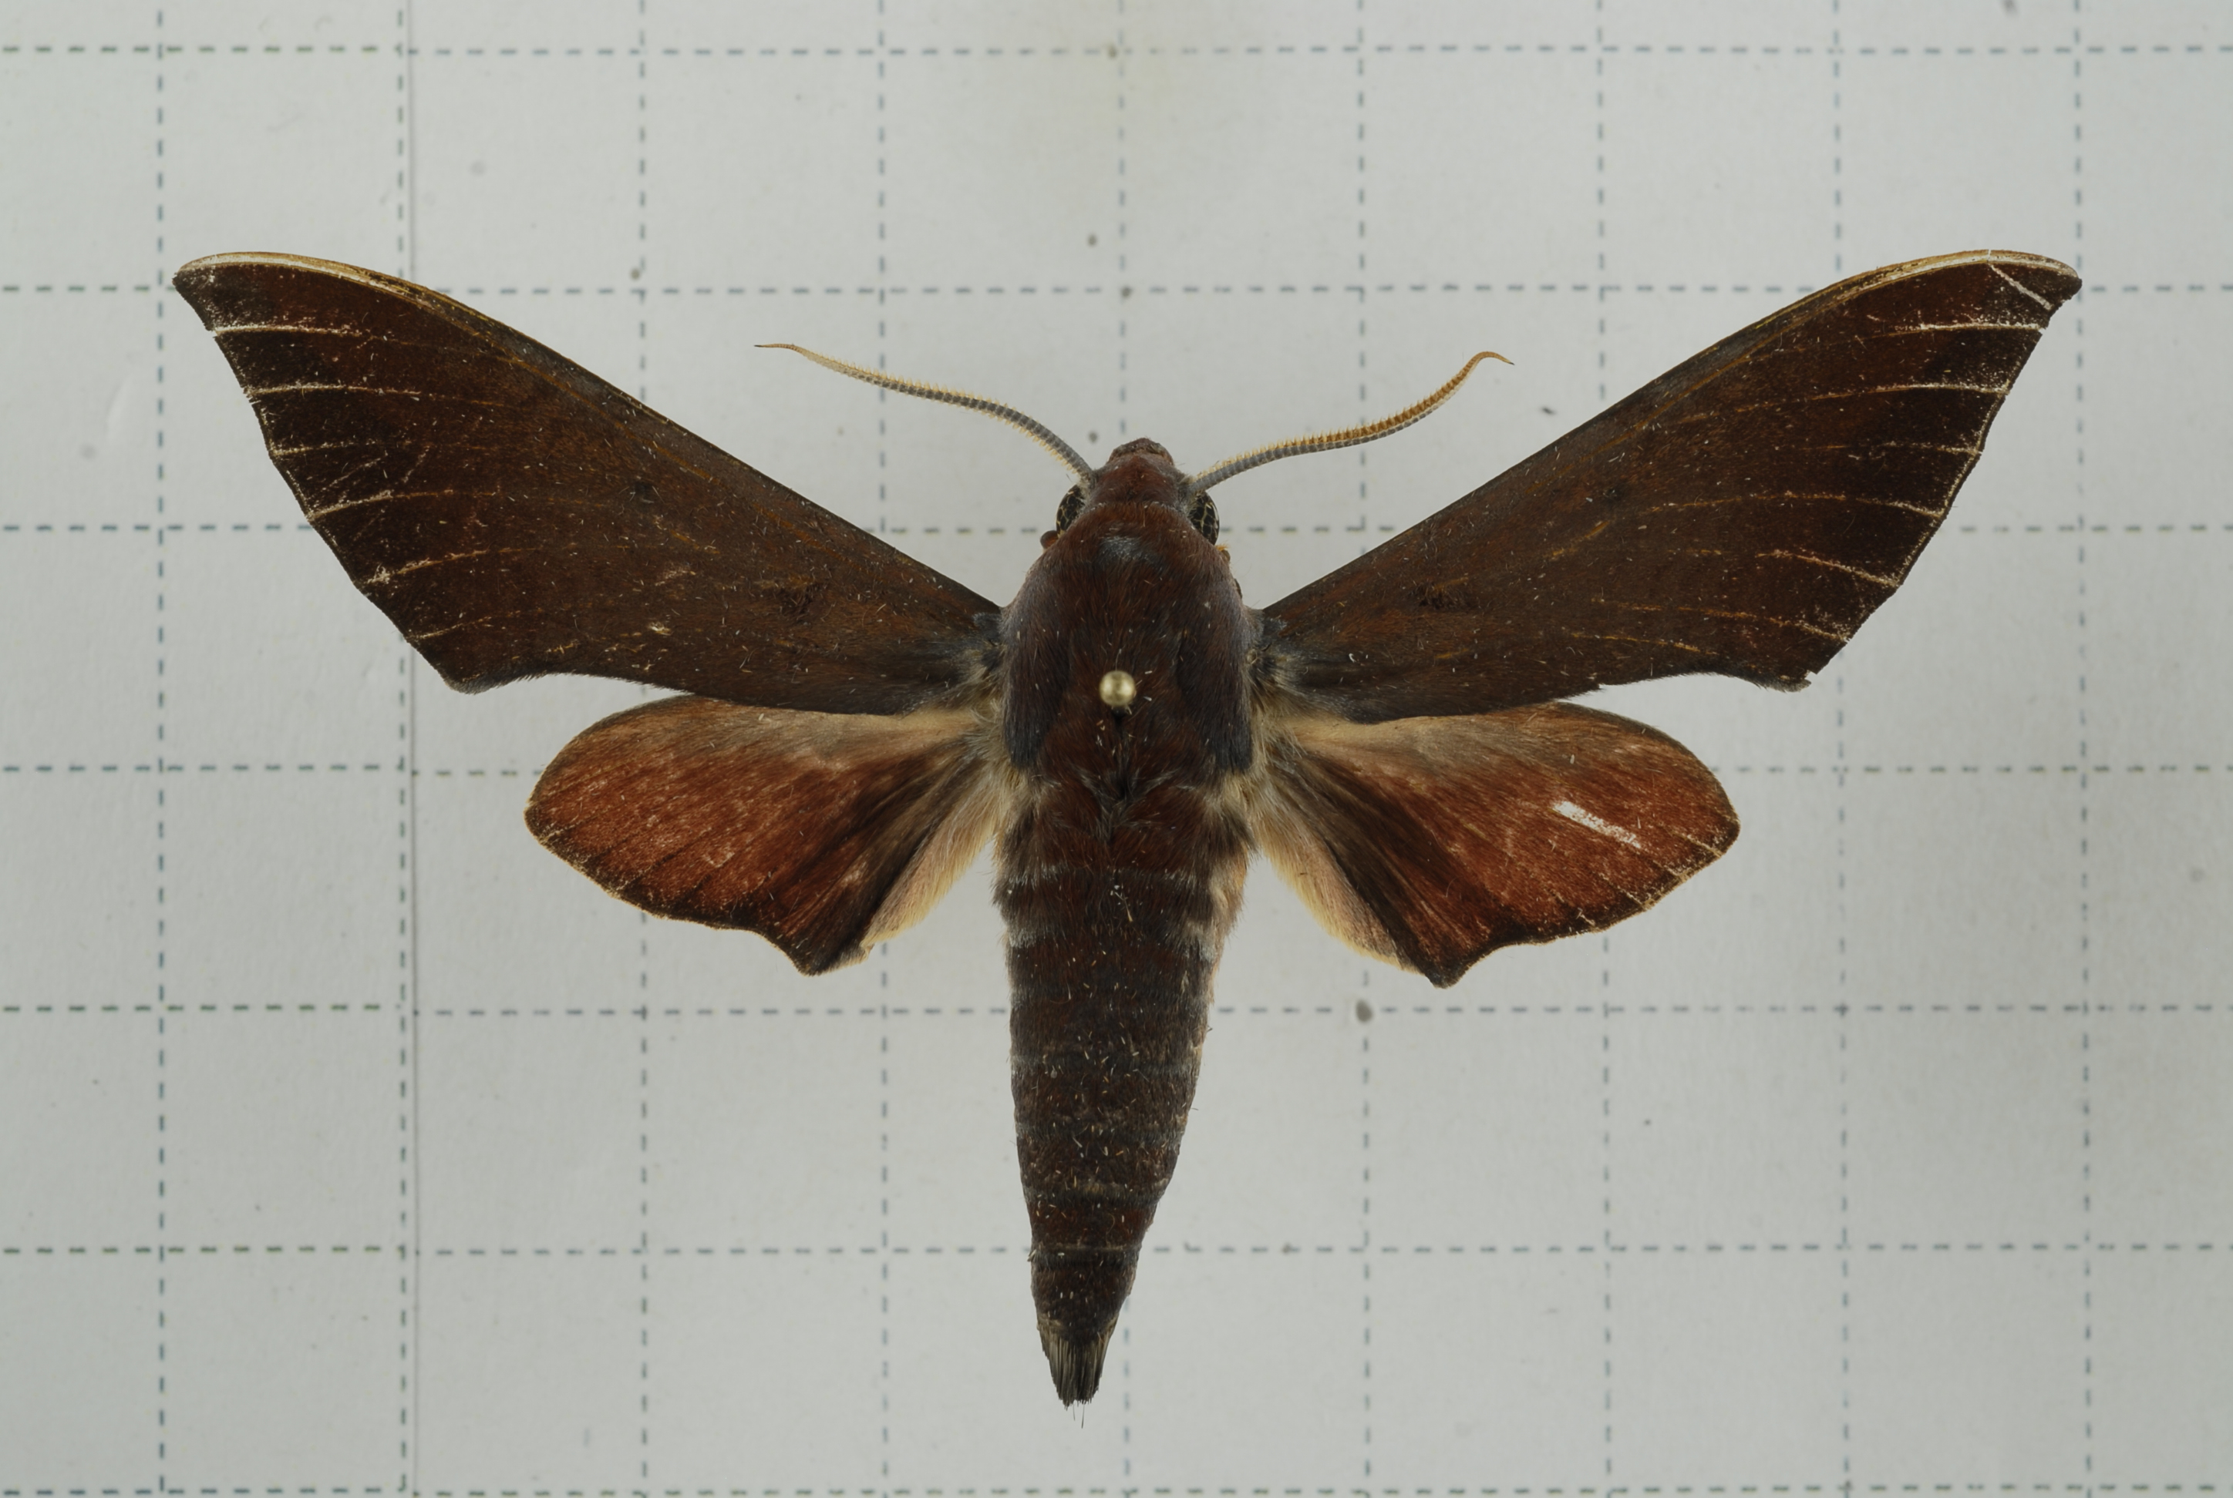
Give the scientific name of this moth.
Dahira rubiginosa fukienensis
